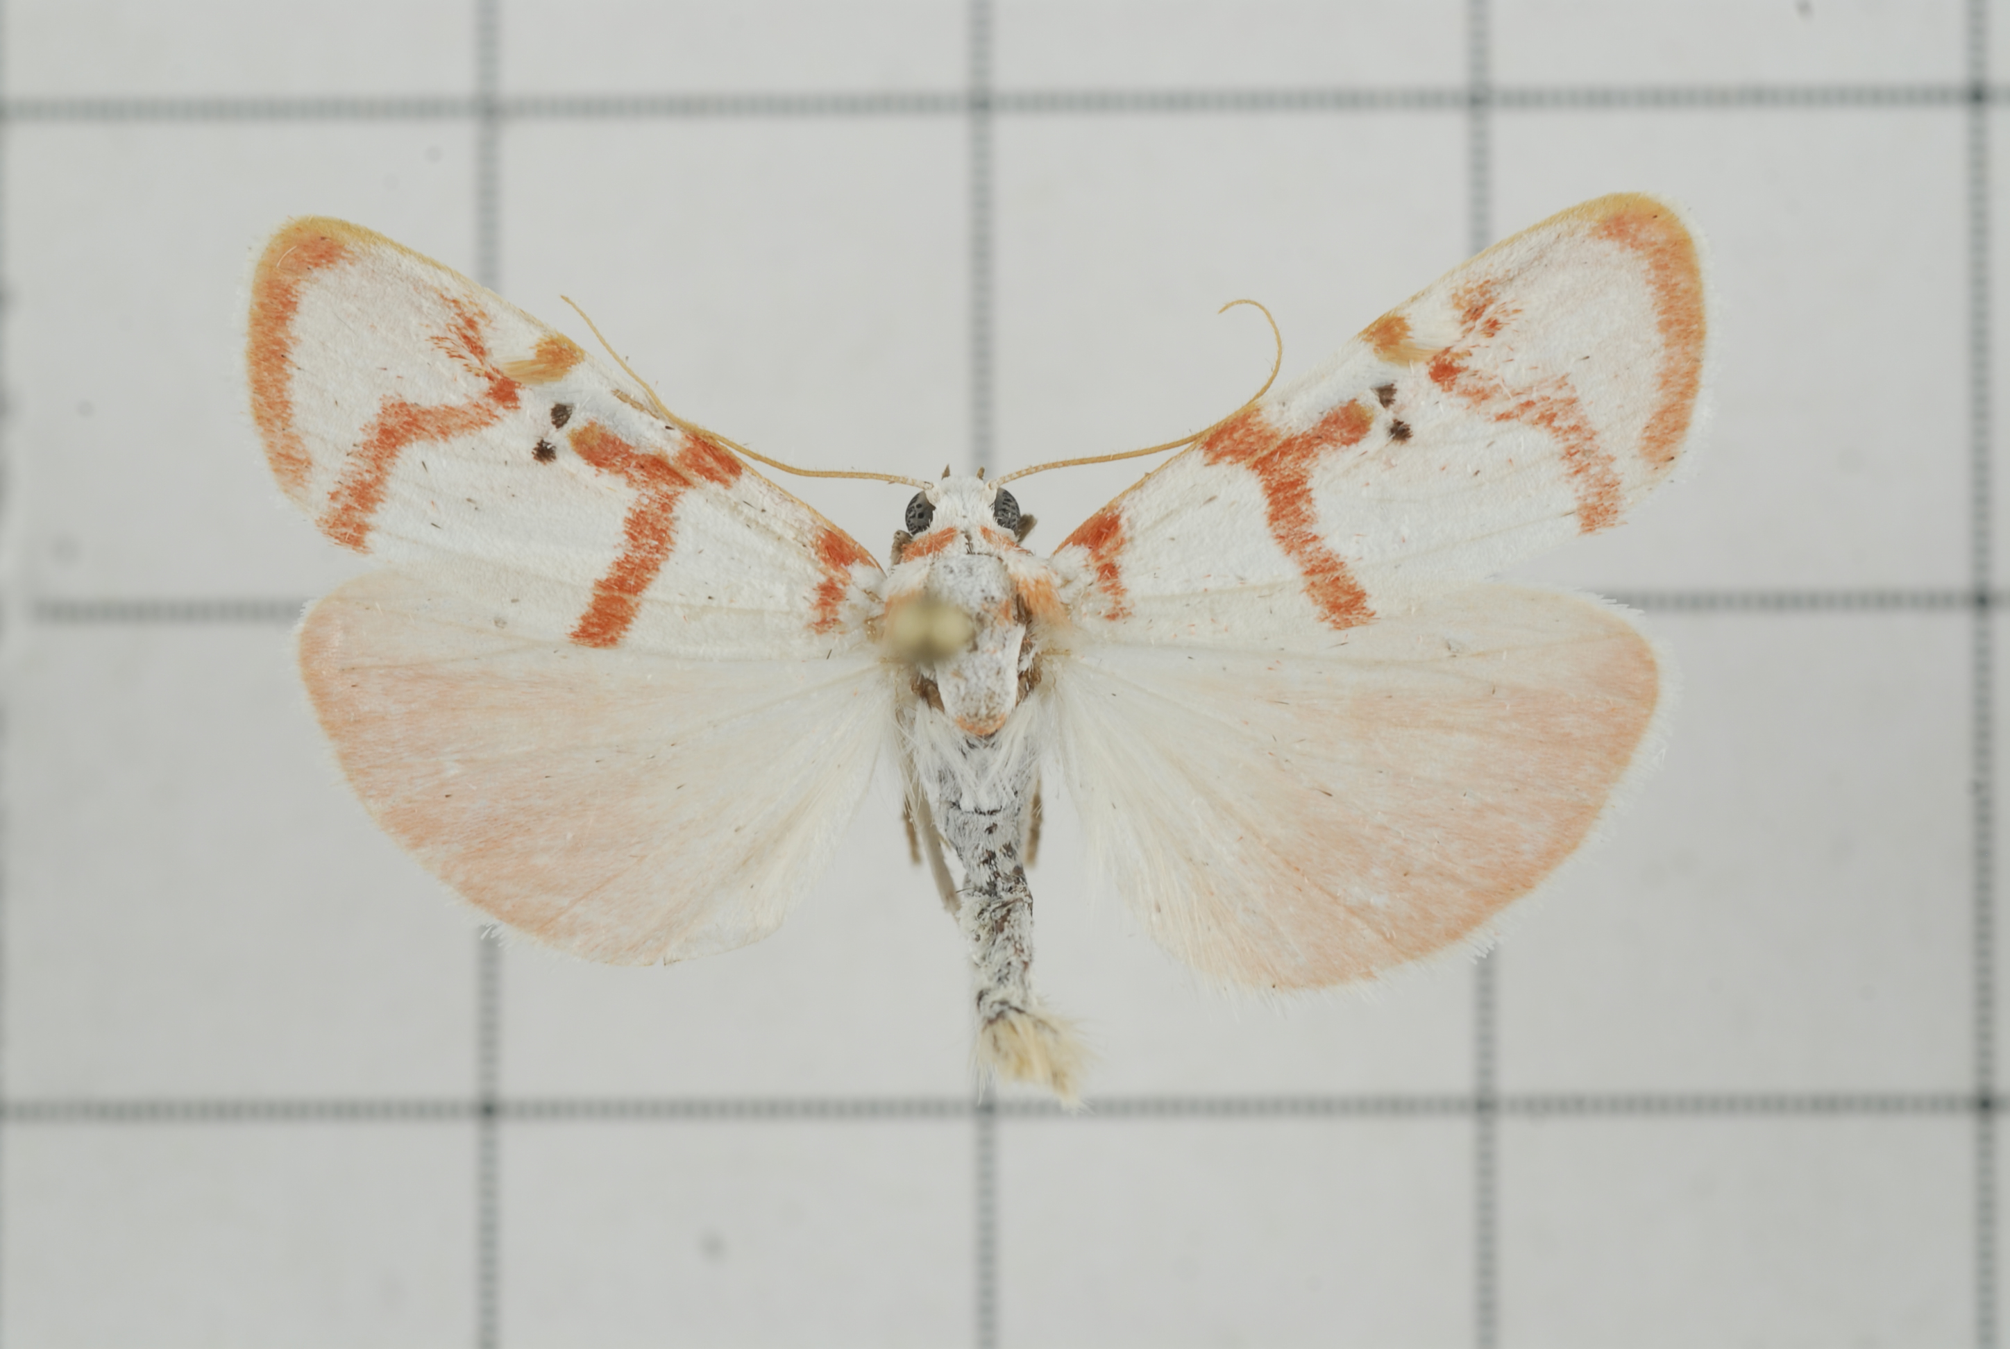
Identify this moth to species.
Cyana hamata hamata
